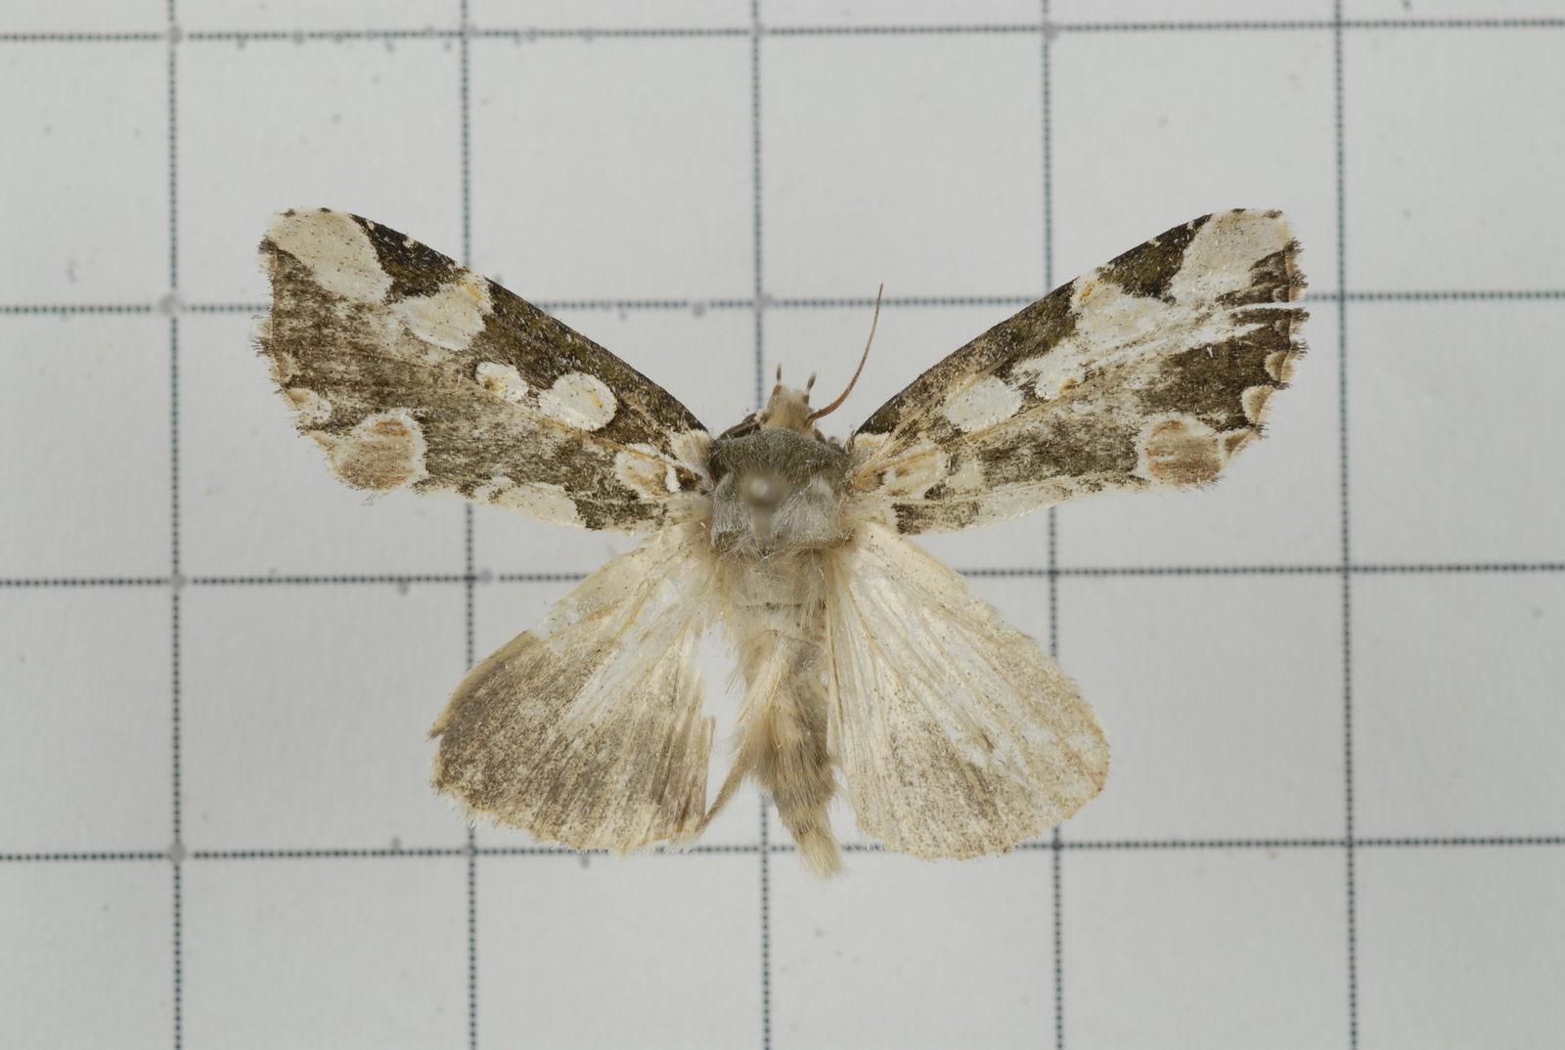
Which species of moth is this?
Horithyatira decorata takamukui
